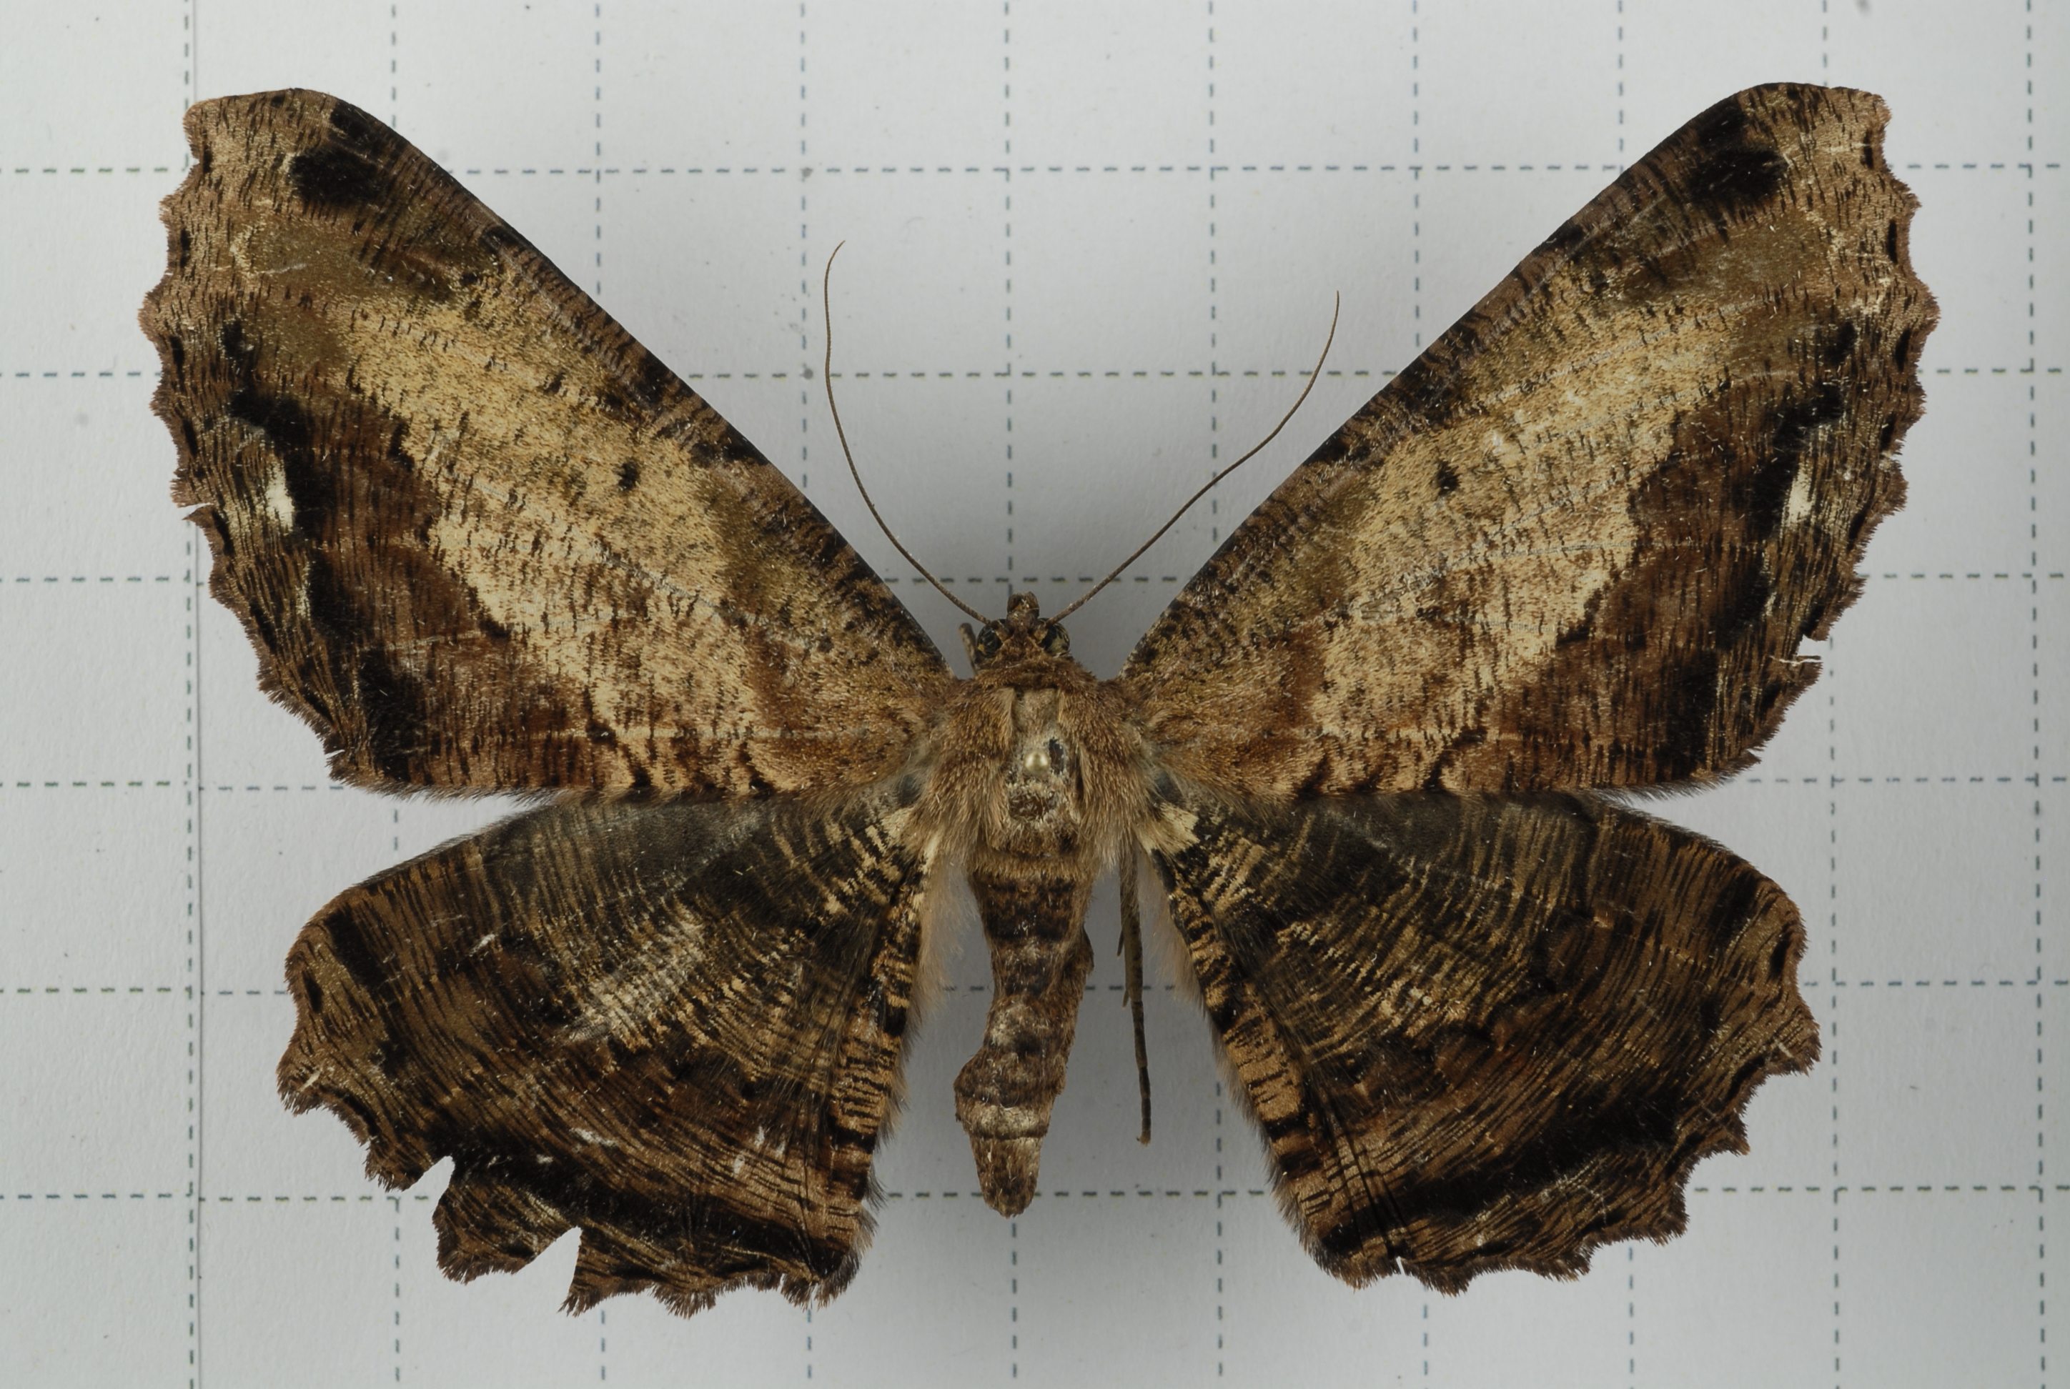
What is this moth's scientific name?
Chorodna creataria
